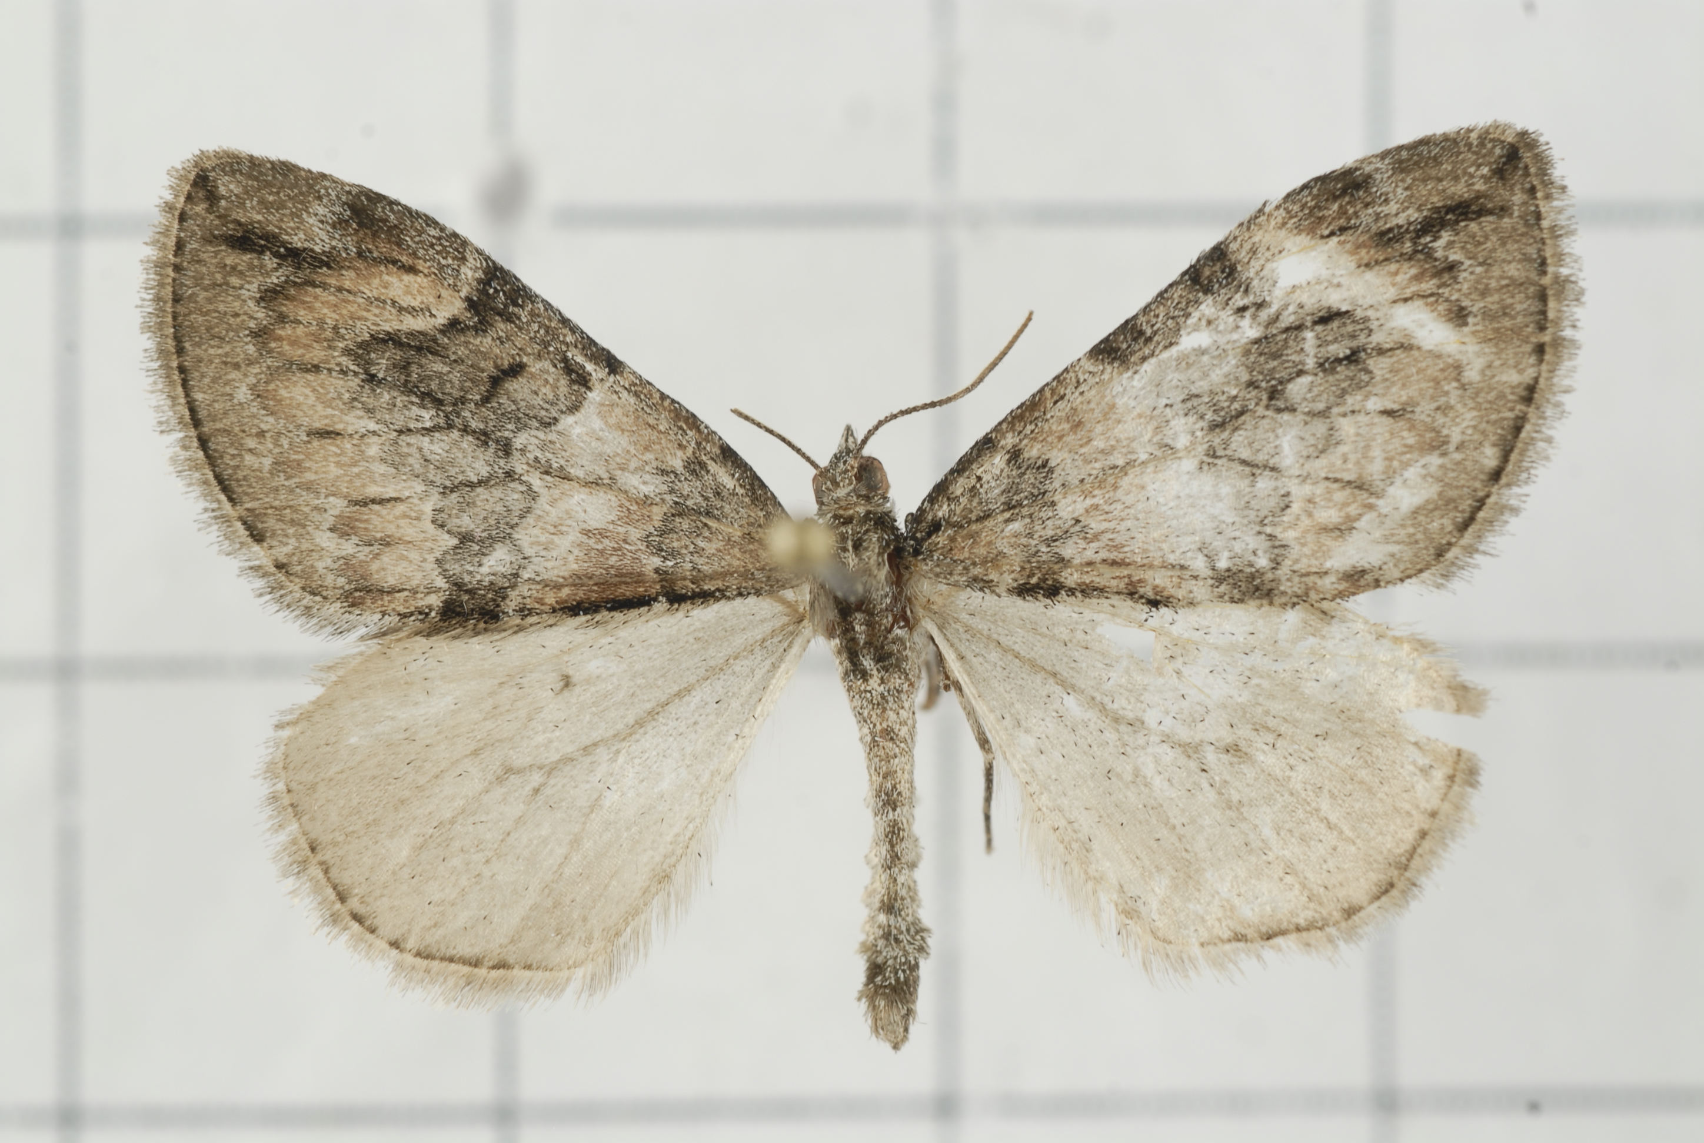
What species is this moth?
Heterothera sororcula
